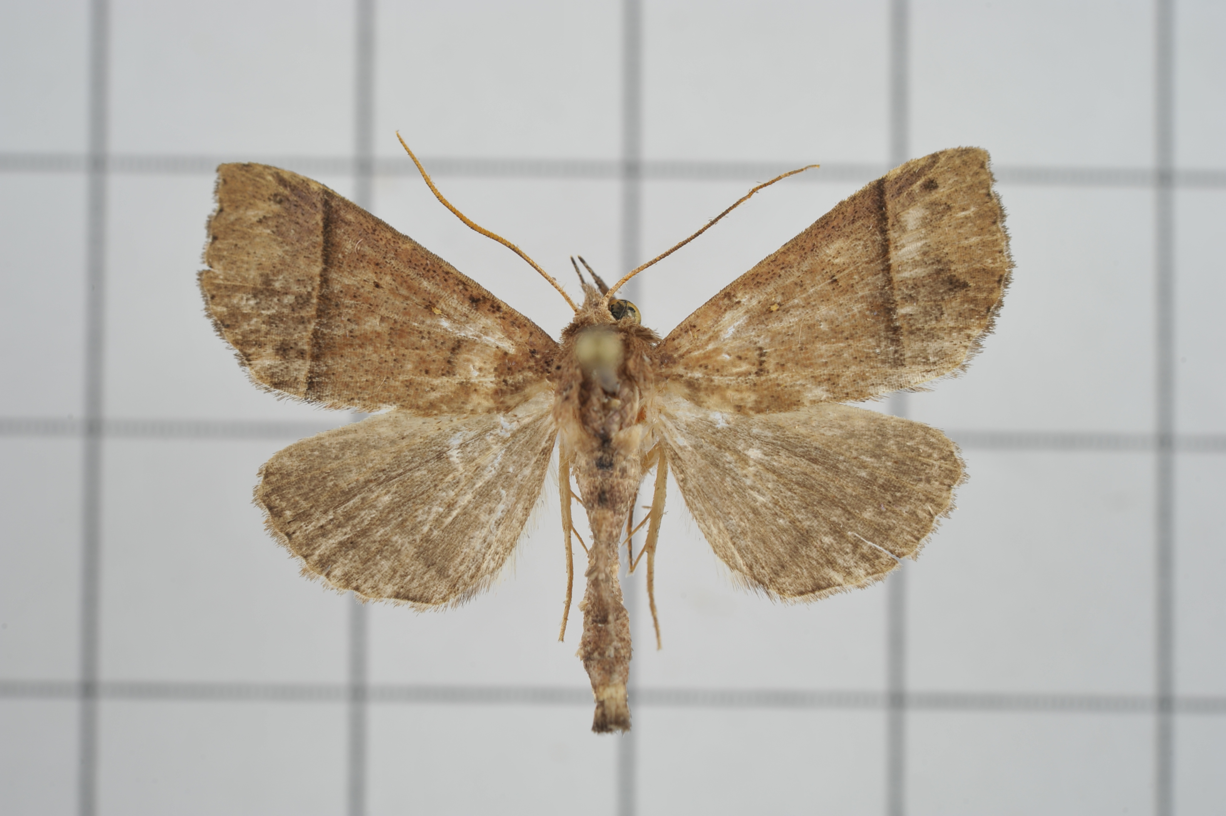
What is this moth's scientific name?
Hepatica irrorata
